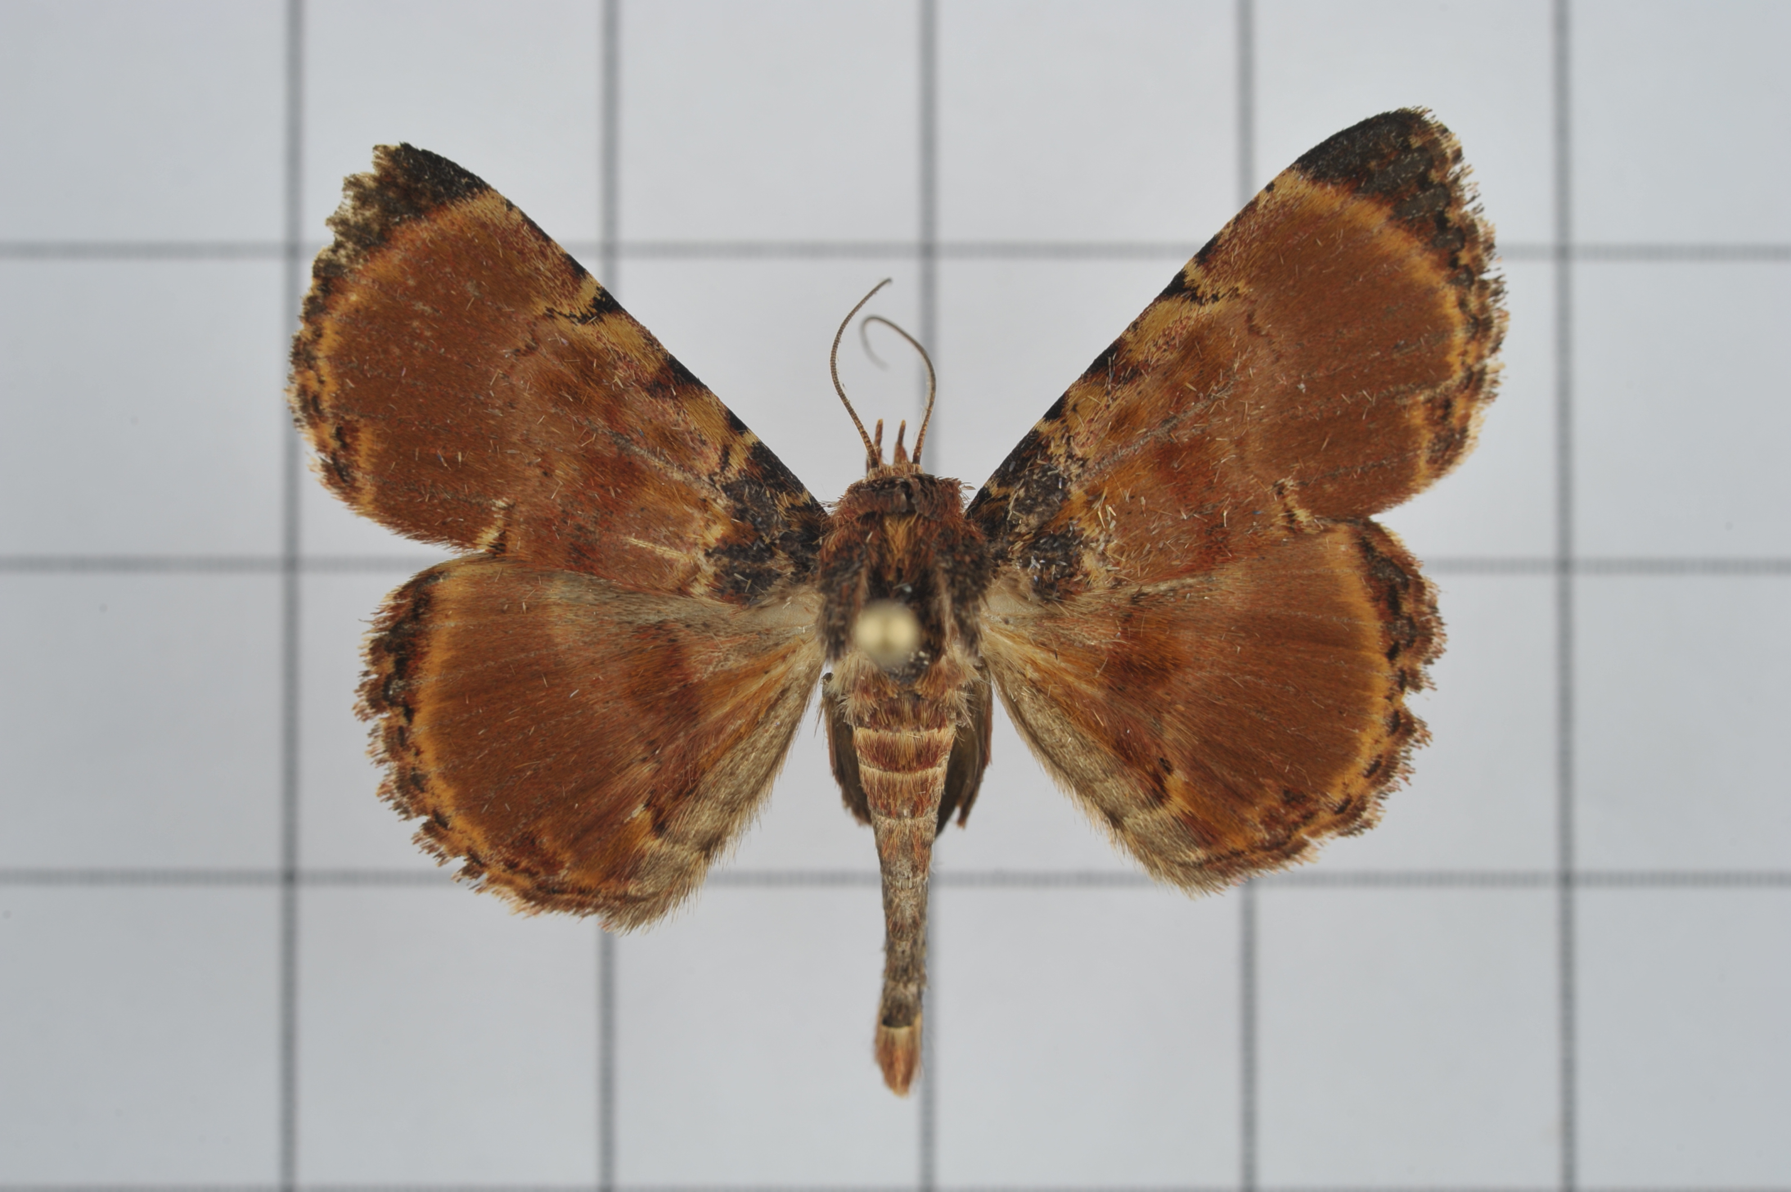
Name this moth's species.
Diomea lignicolora
